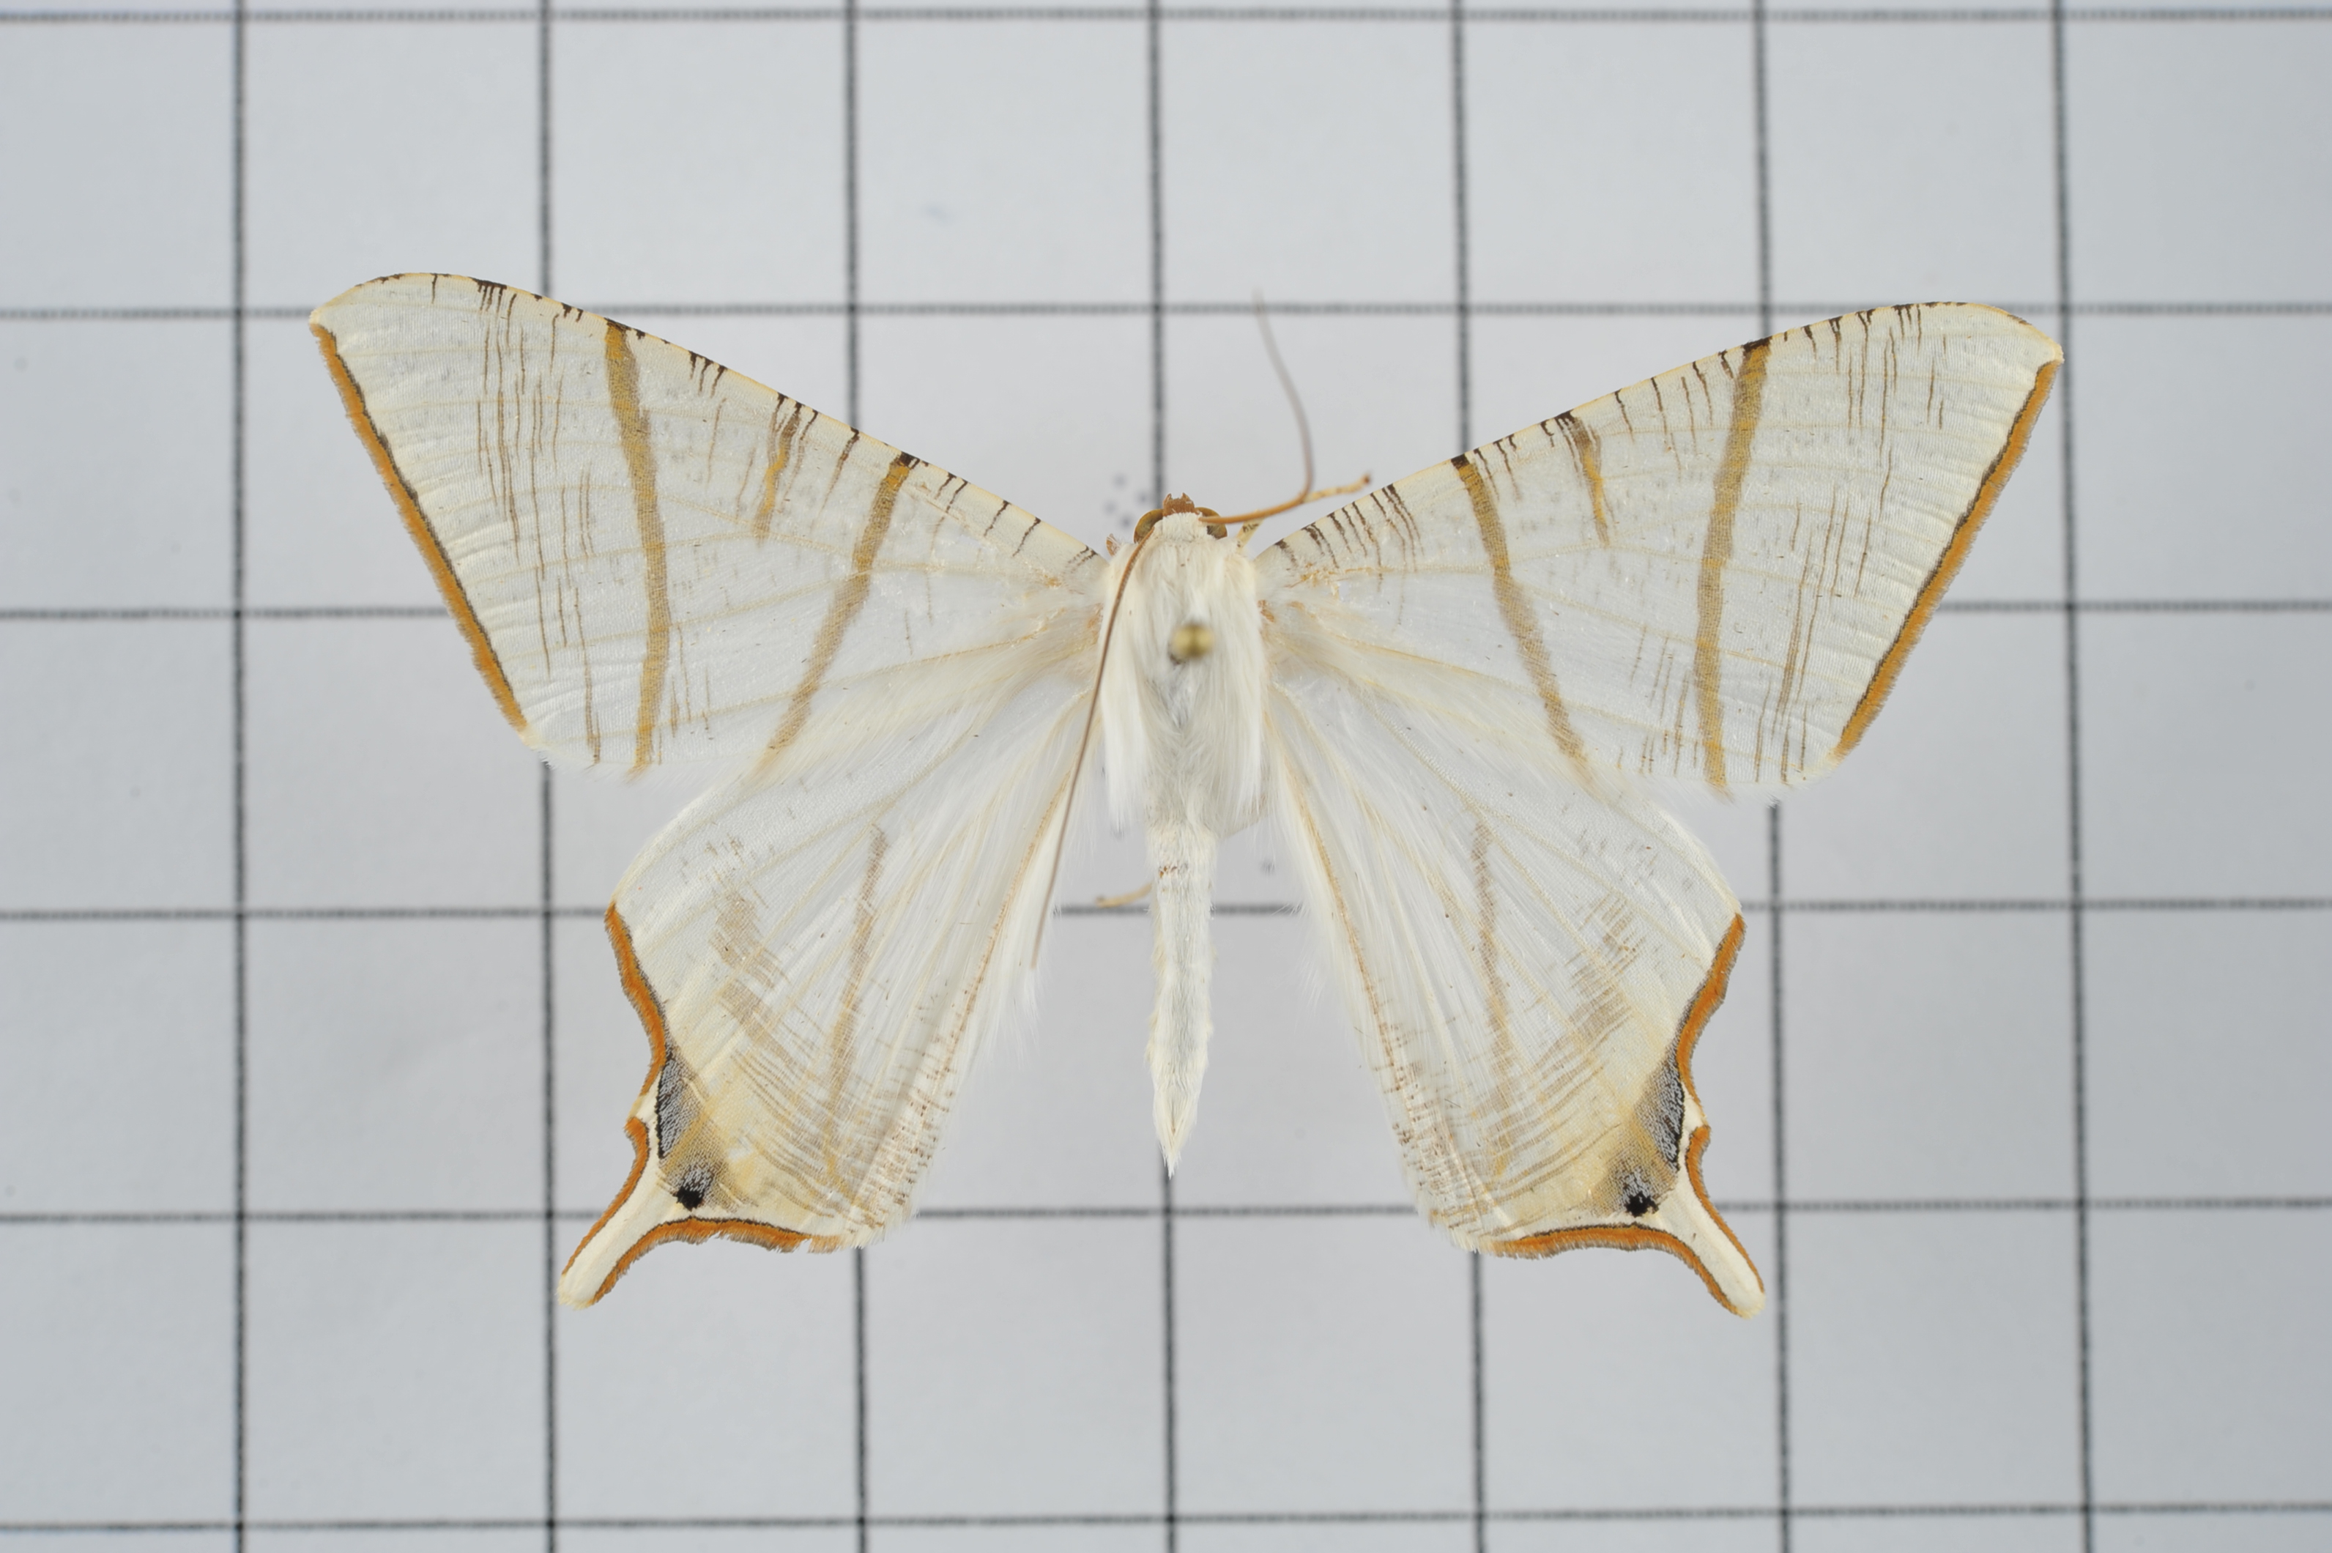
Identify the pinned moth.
Ourapteryx clara formosana
